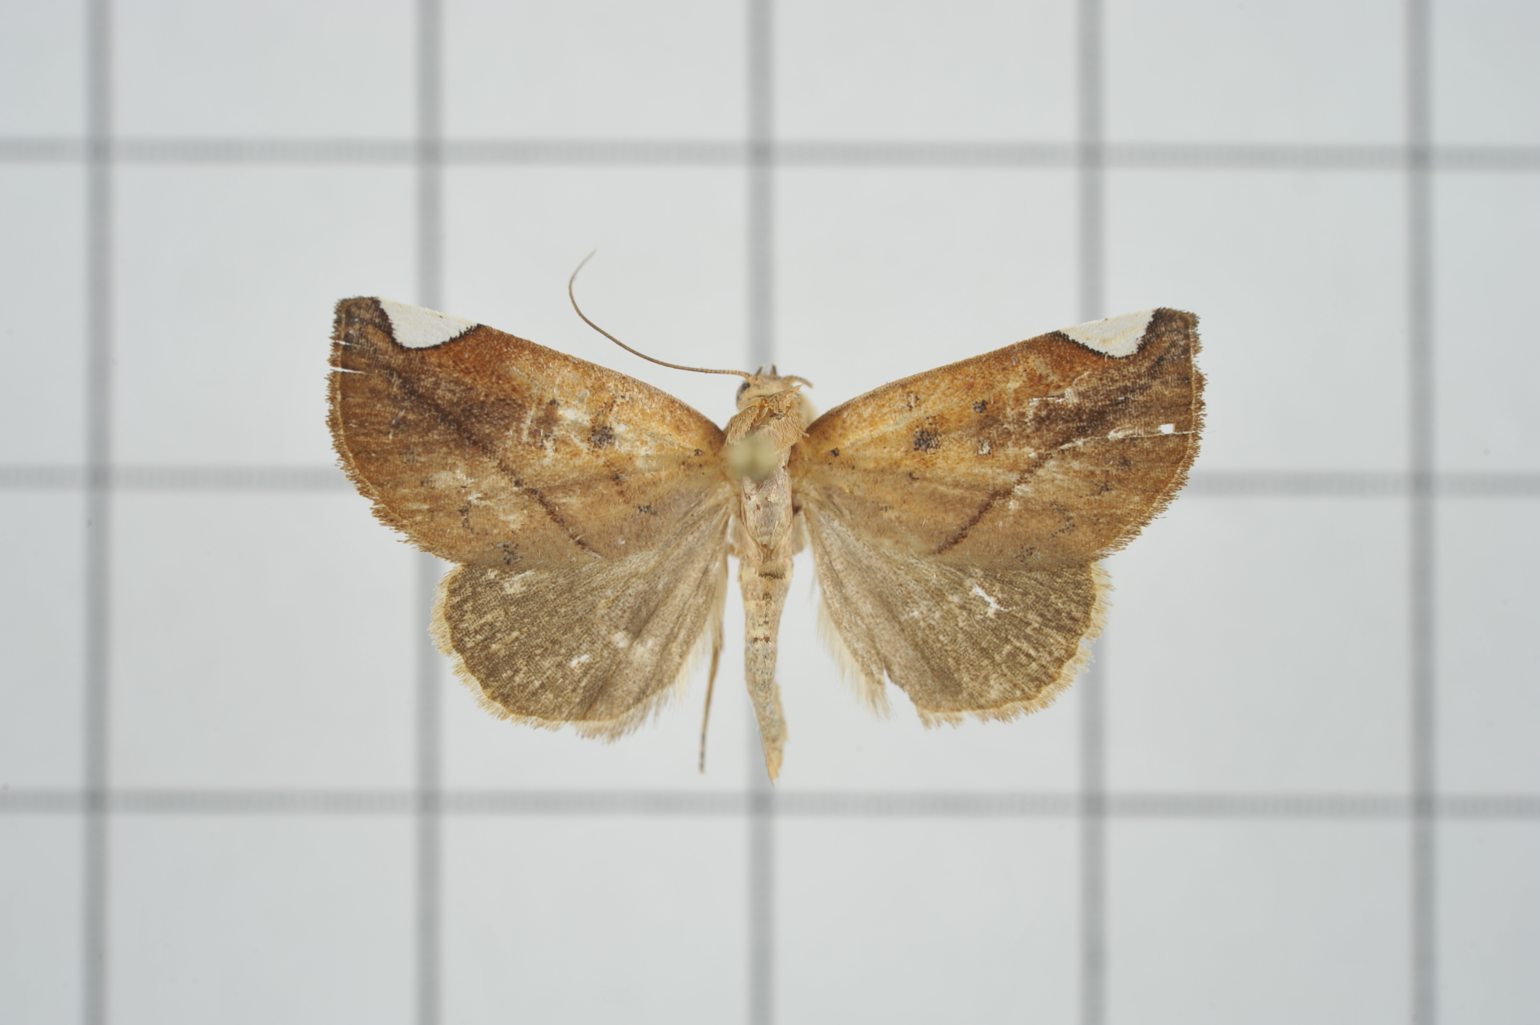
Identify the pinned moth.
Negeta contrariata
